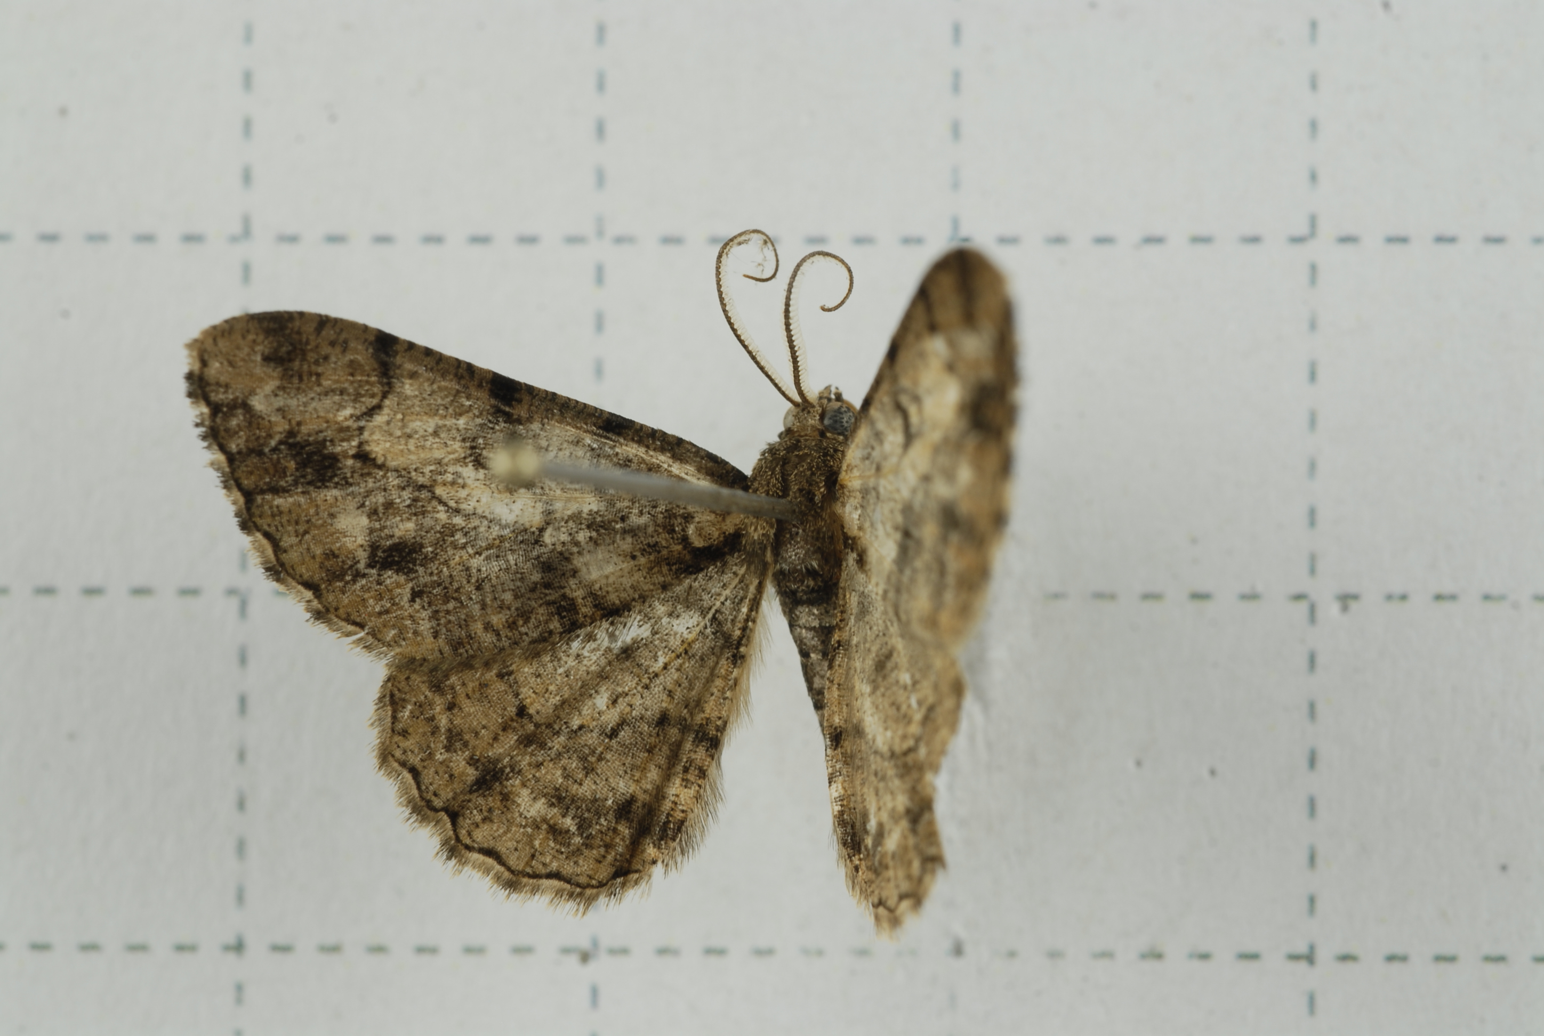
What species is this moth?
Psilalcis pulveraria
